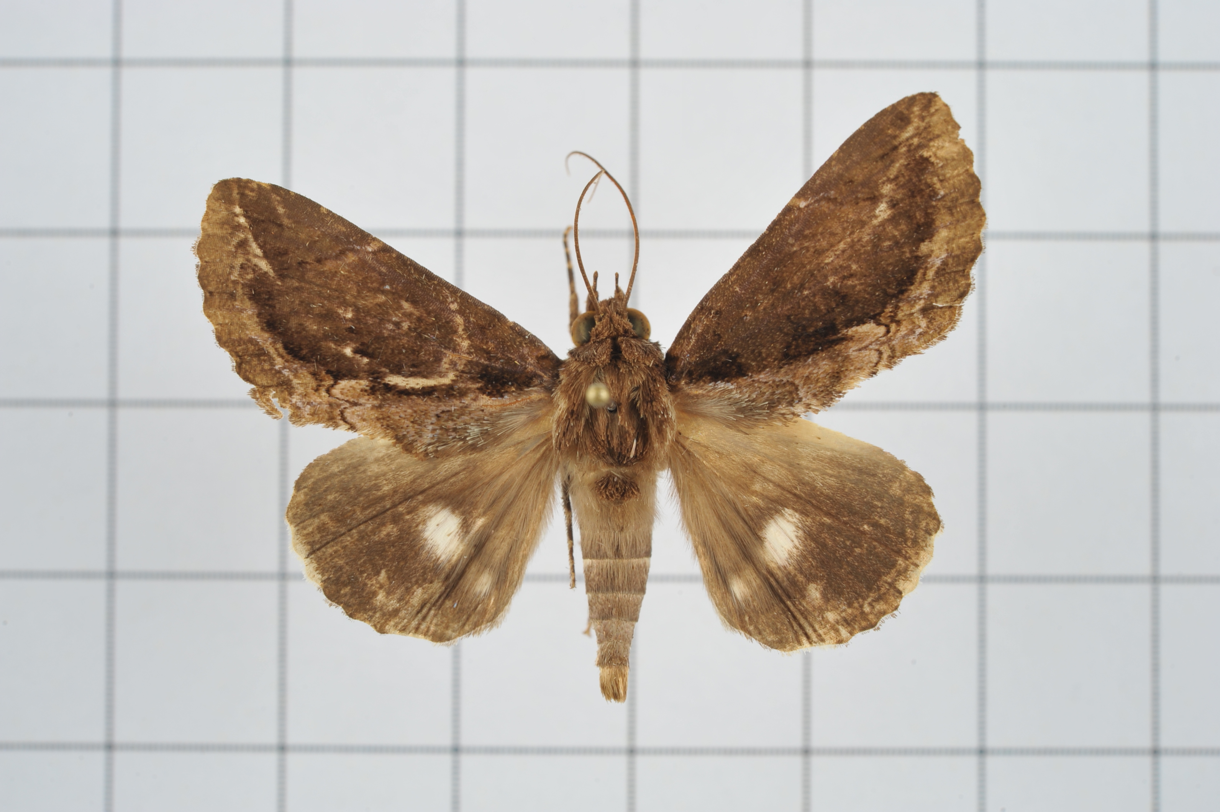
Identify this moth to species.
Ercheia cyllaria
